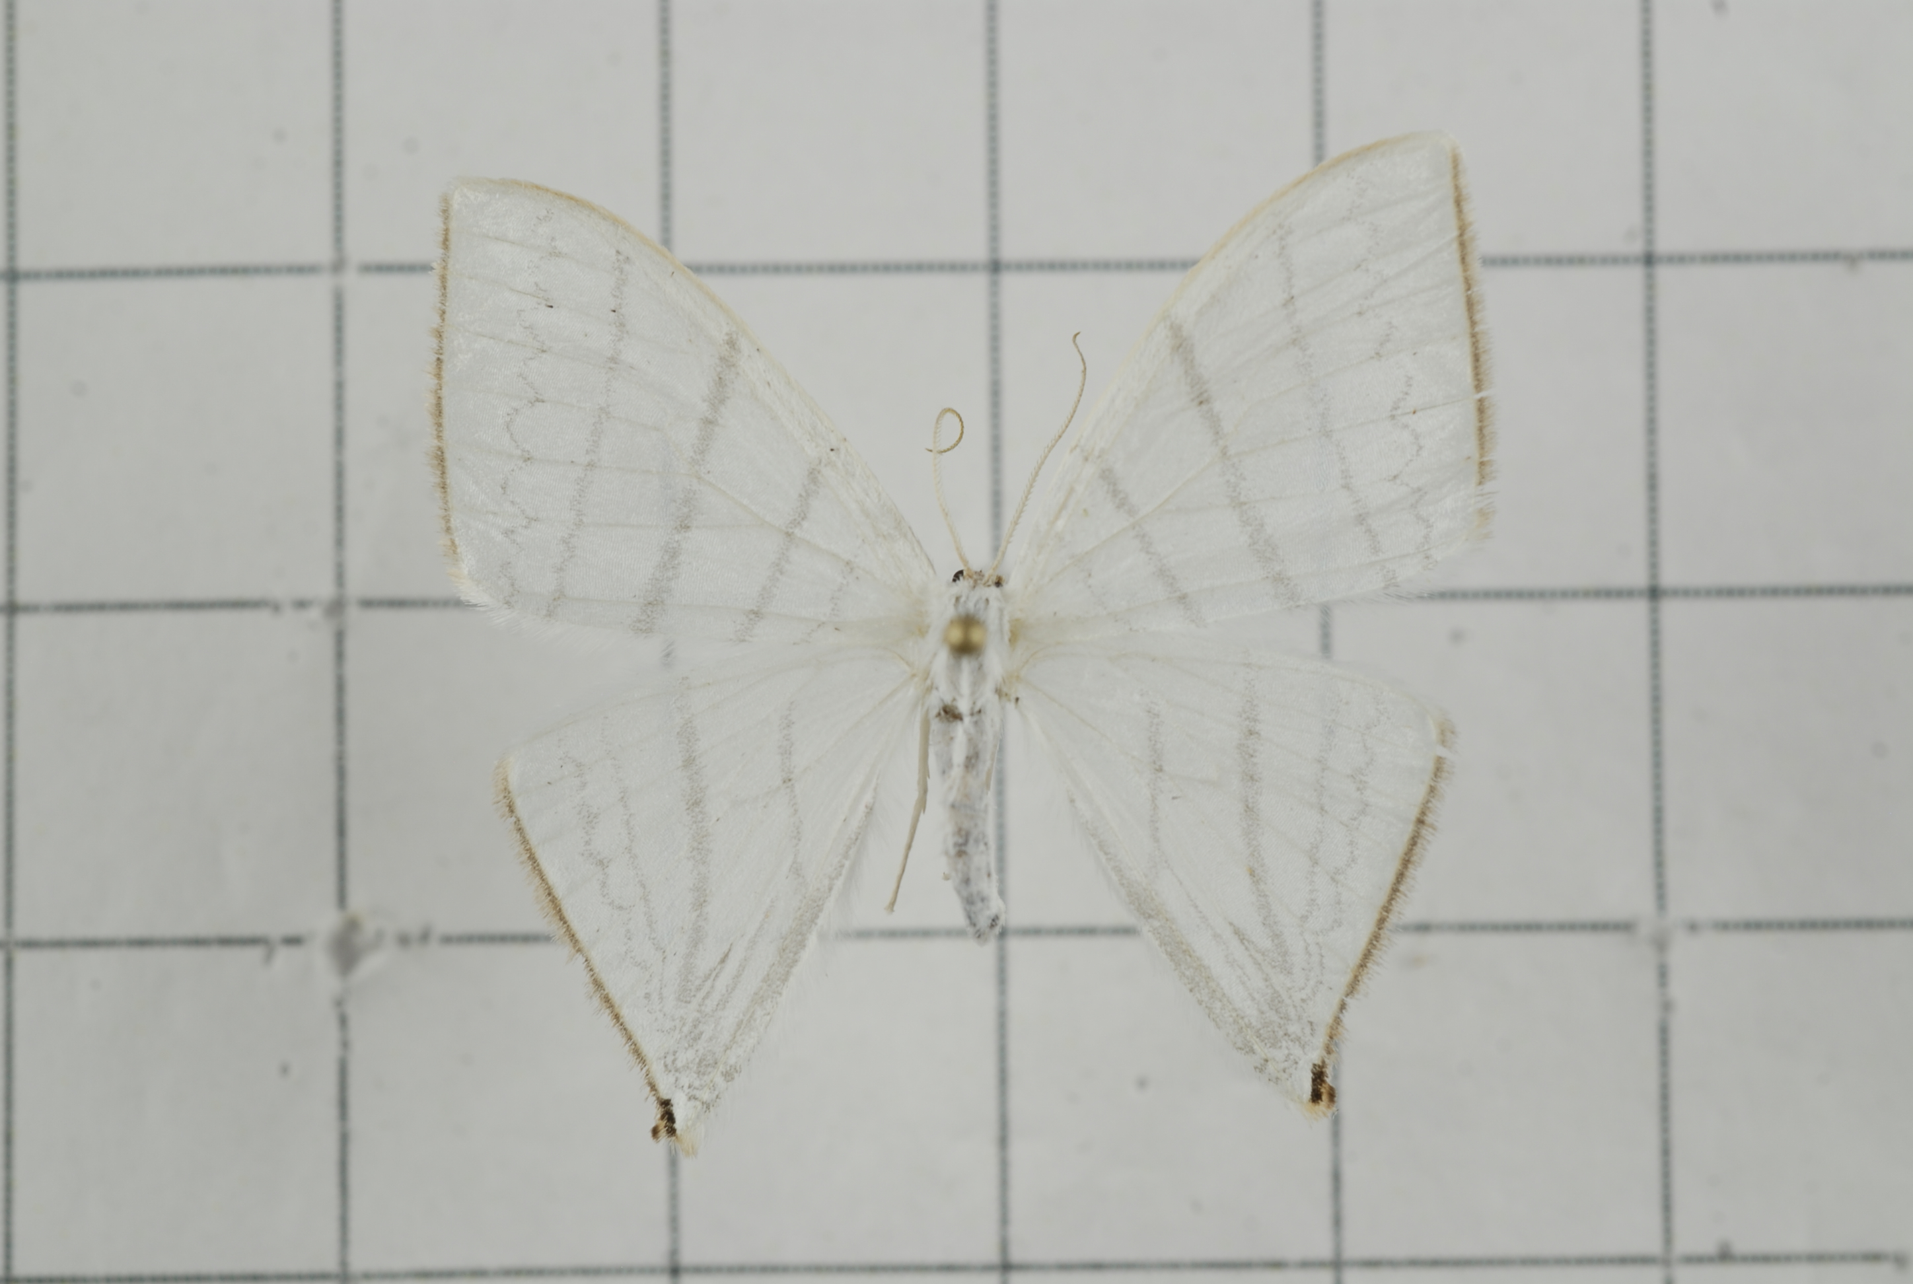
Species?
Ditrigona triangularia
